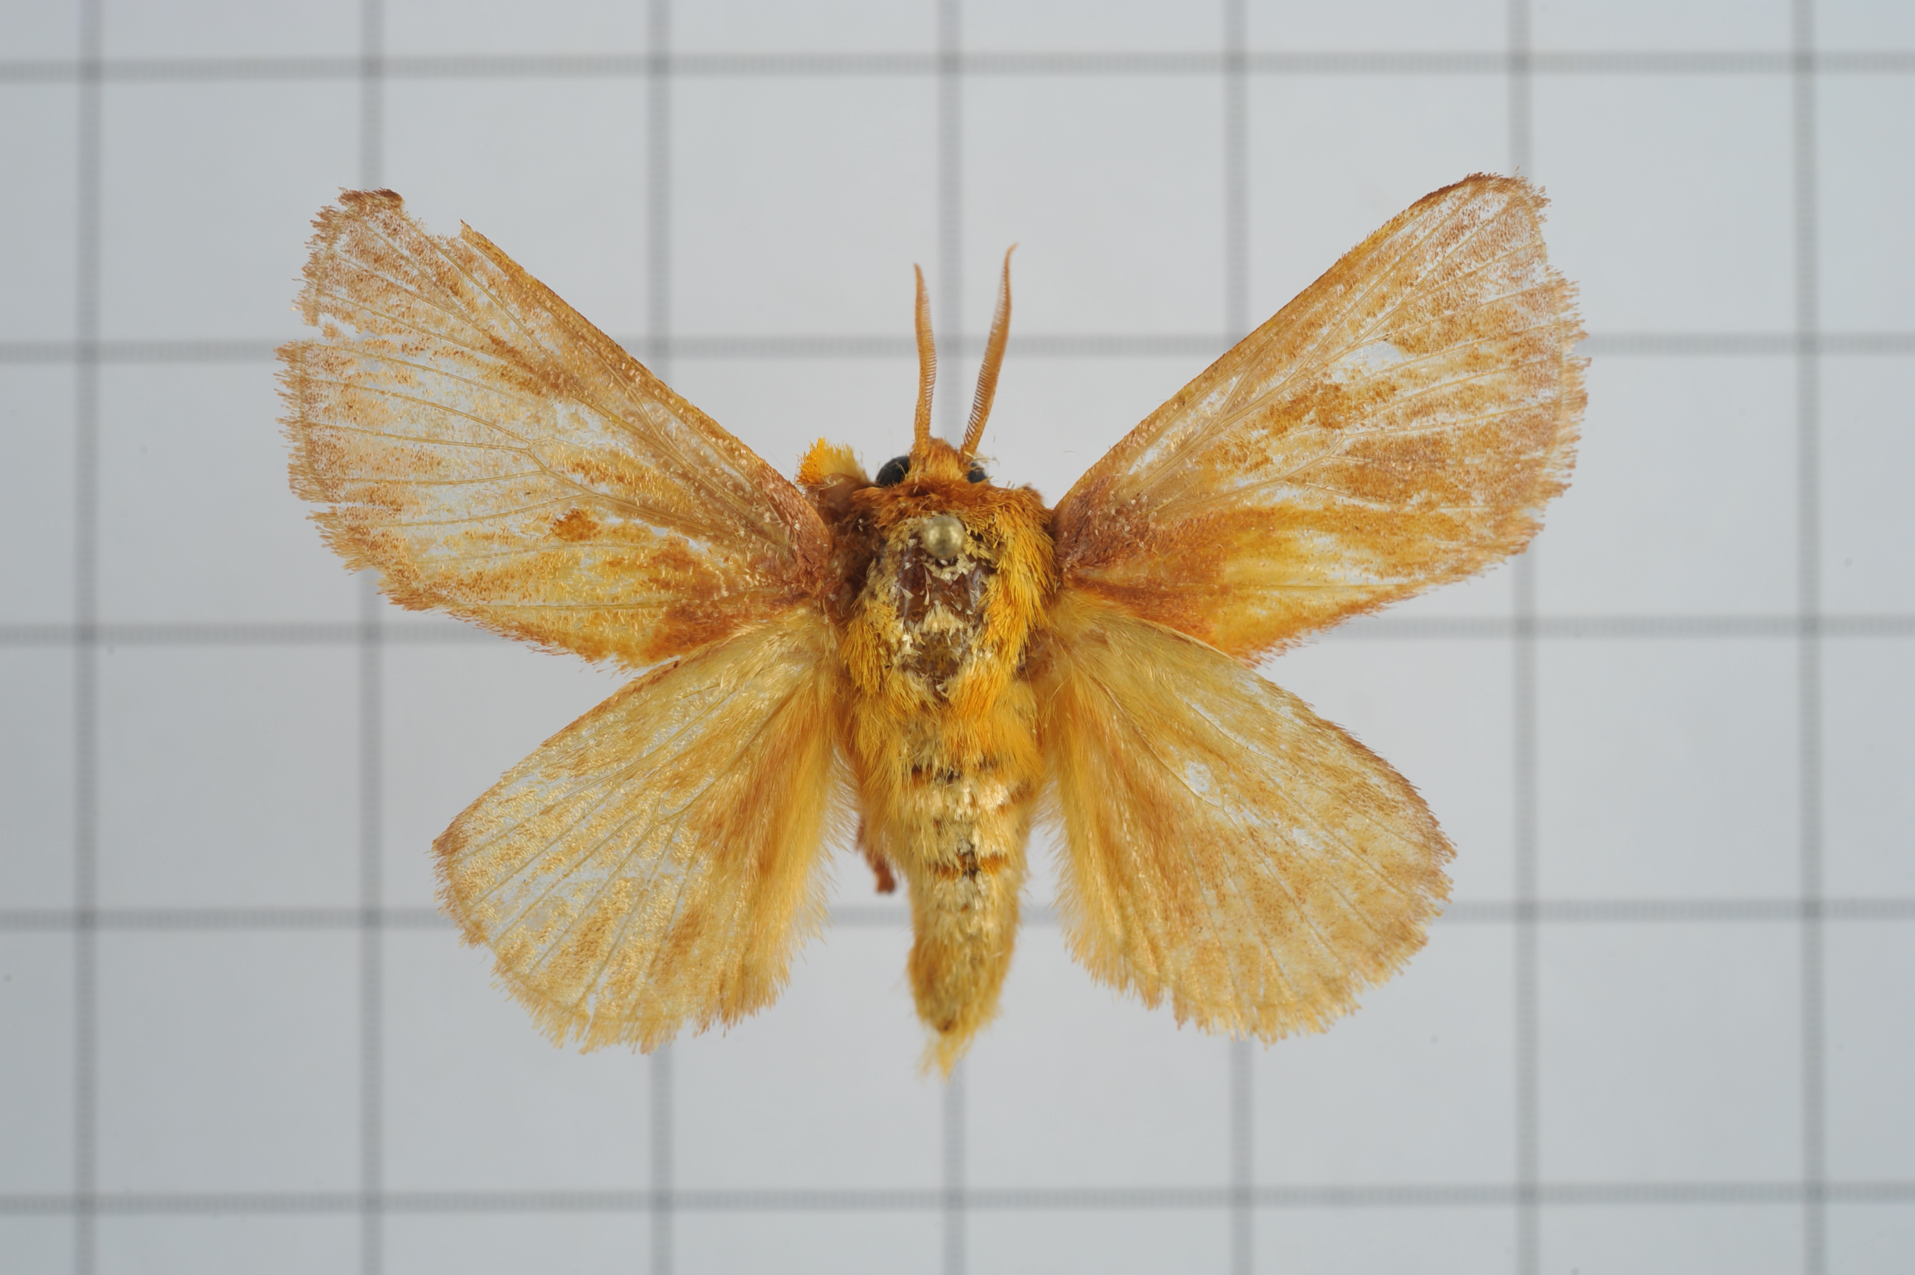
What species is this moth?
Narosoideus flavidorsalis
